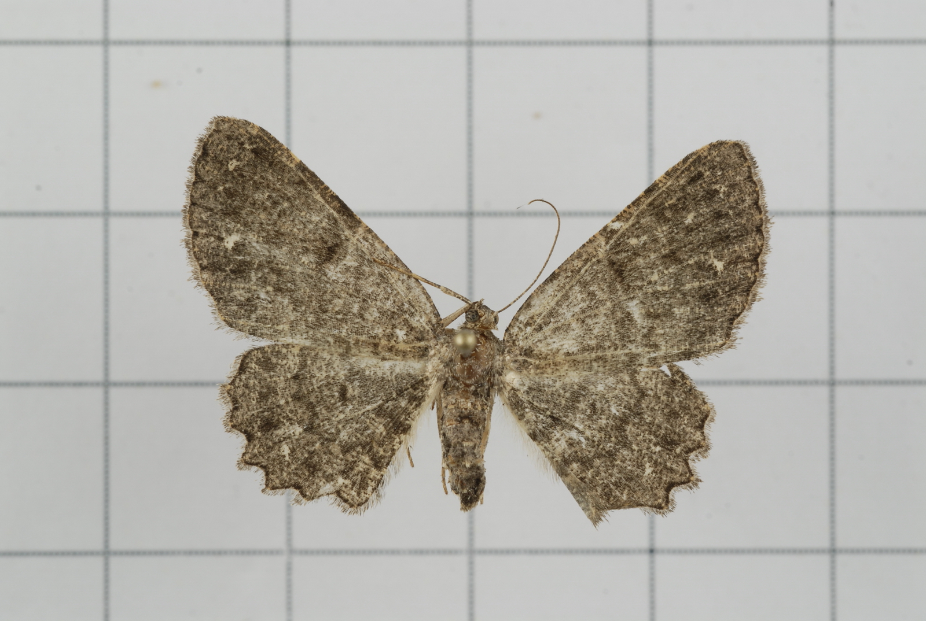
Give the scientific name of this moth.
Abaciscus alishanensis
